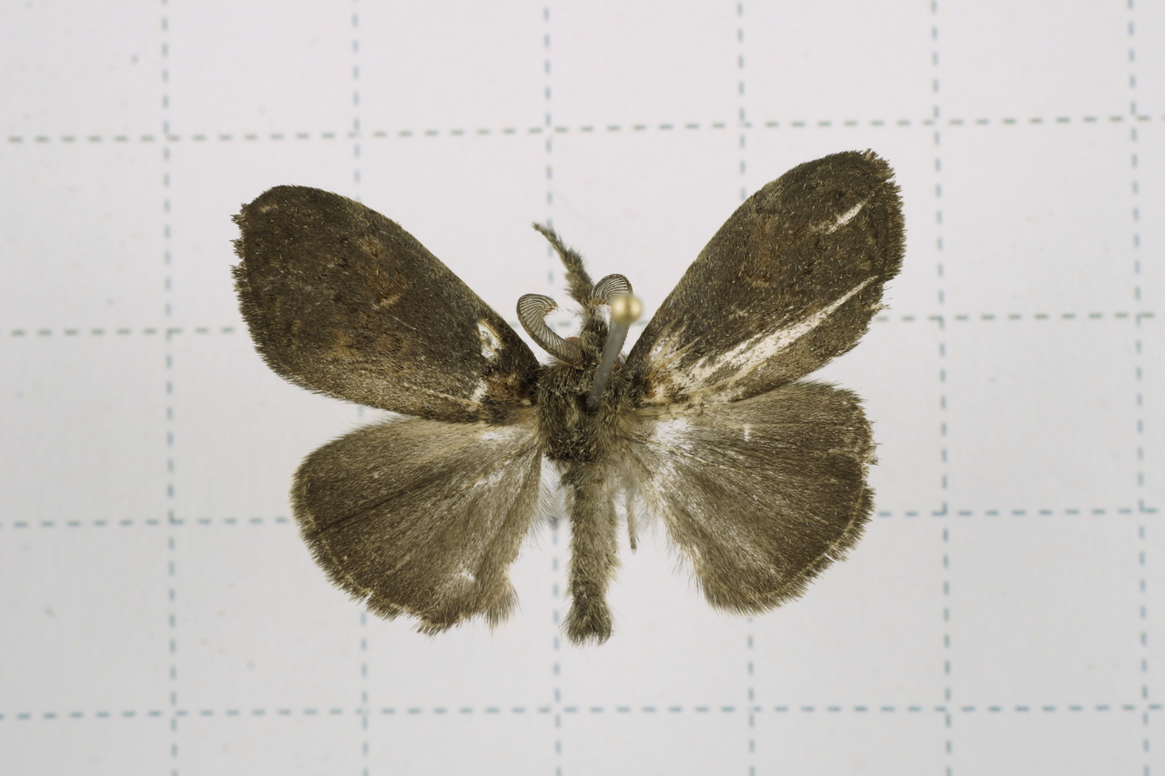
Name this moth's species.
Olene dudgeoni
